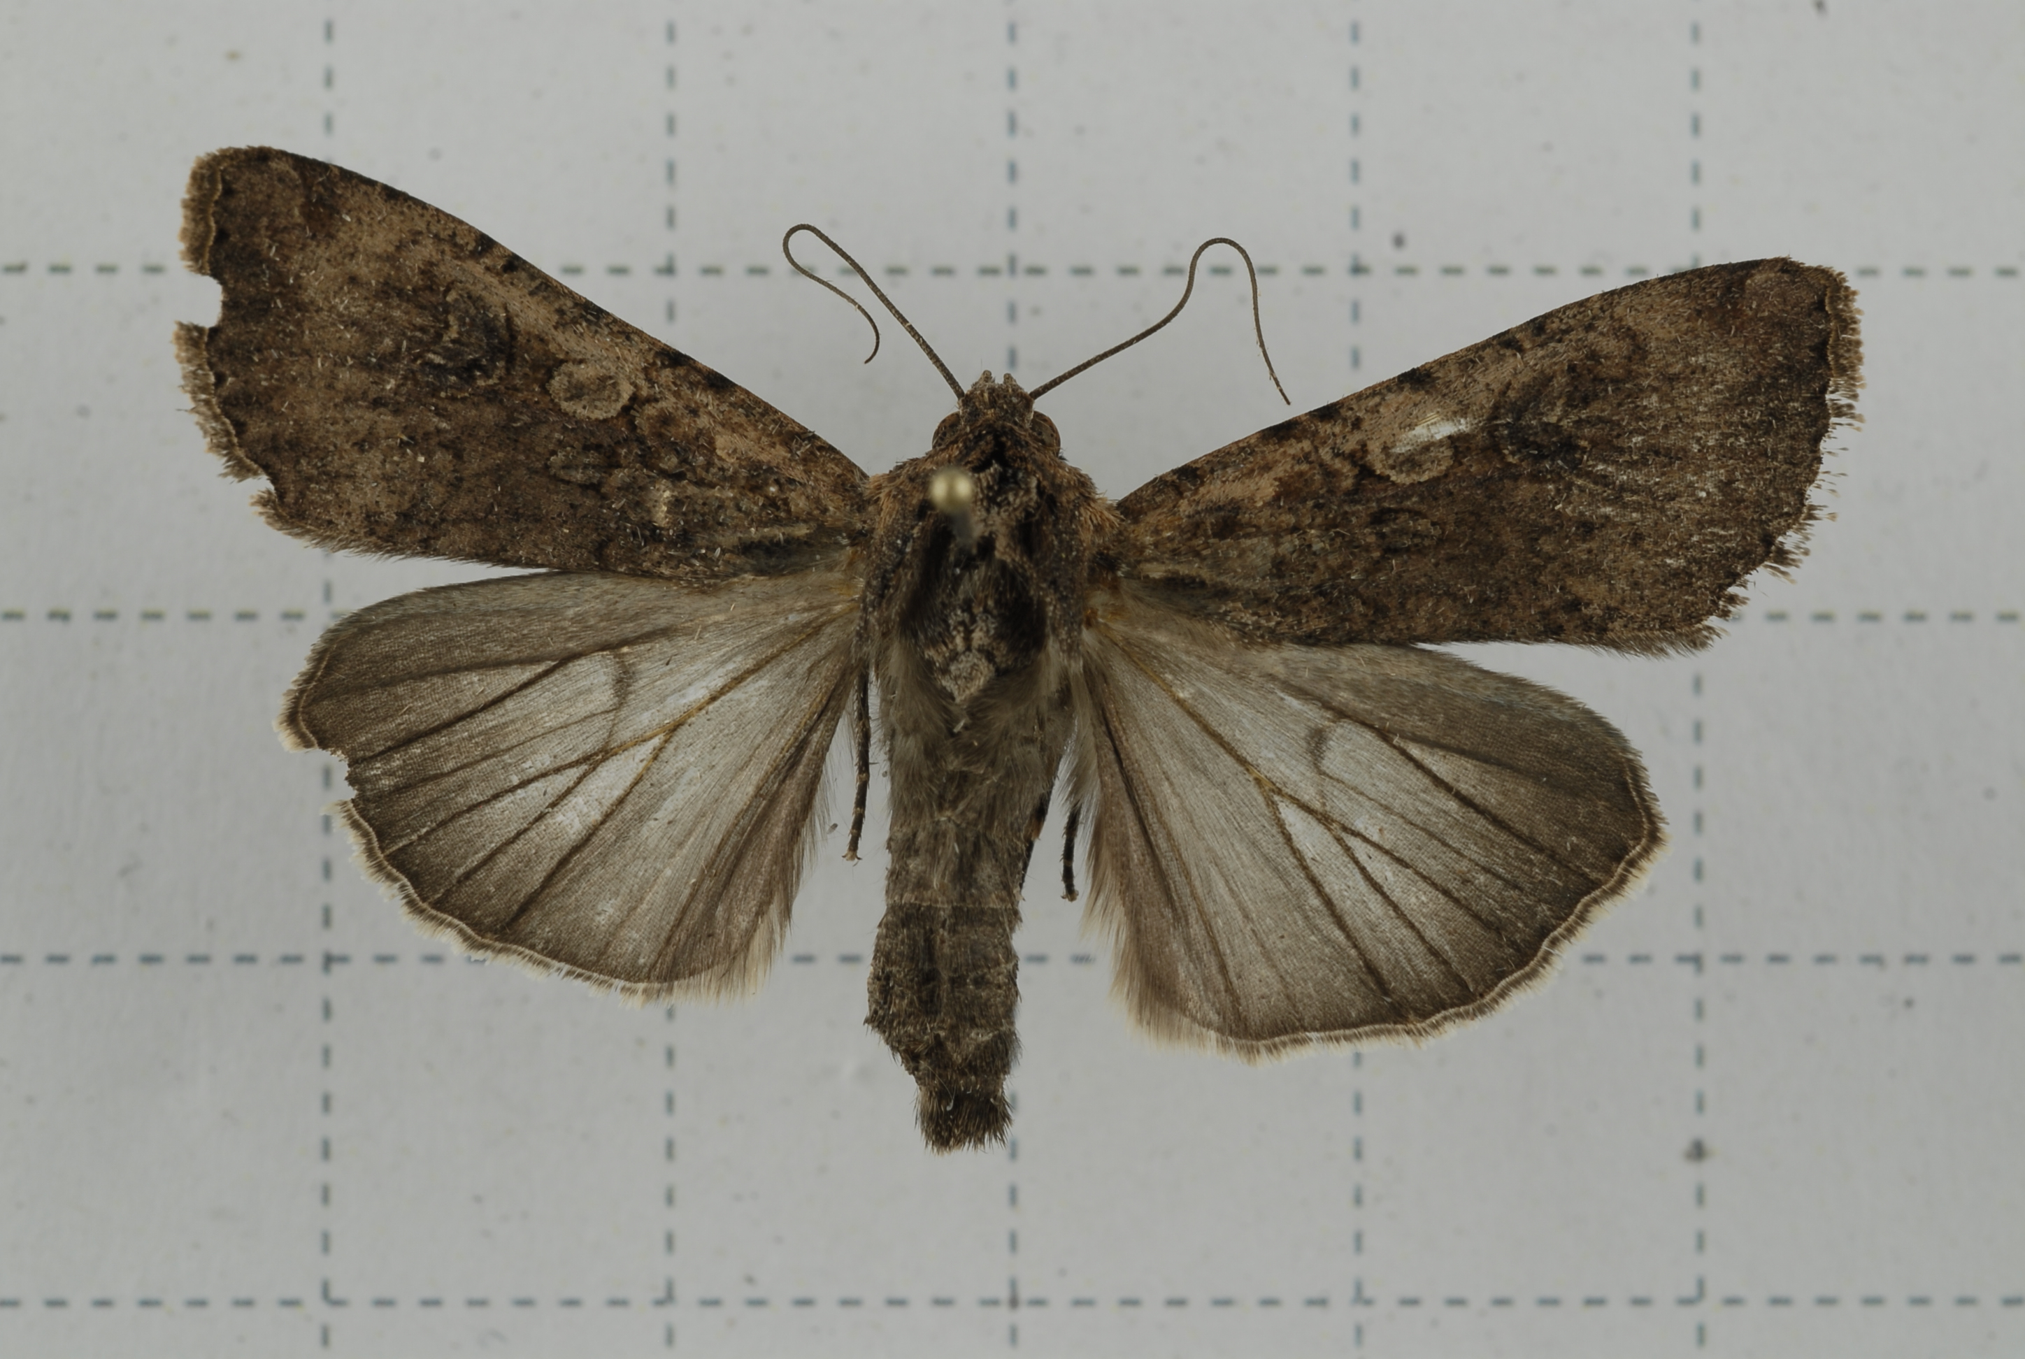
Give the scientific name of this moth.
Peridroma saucia
